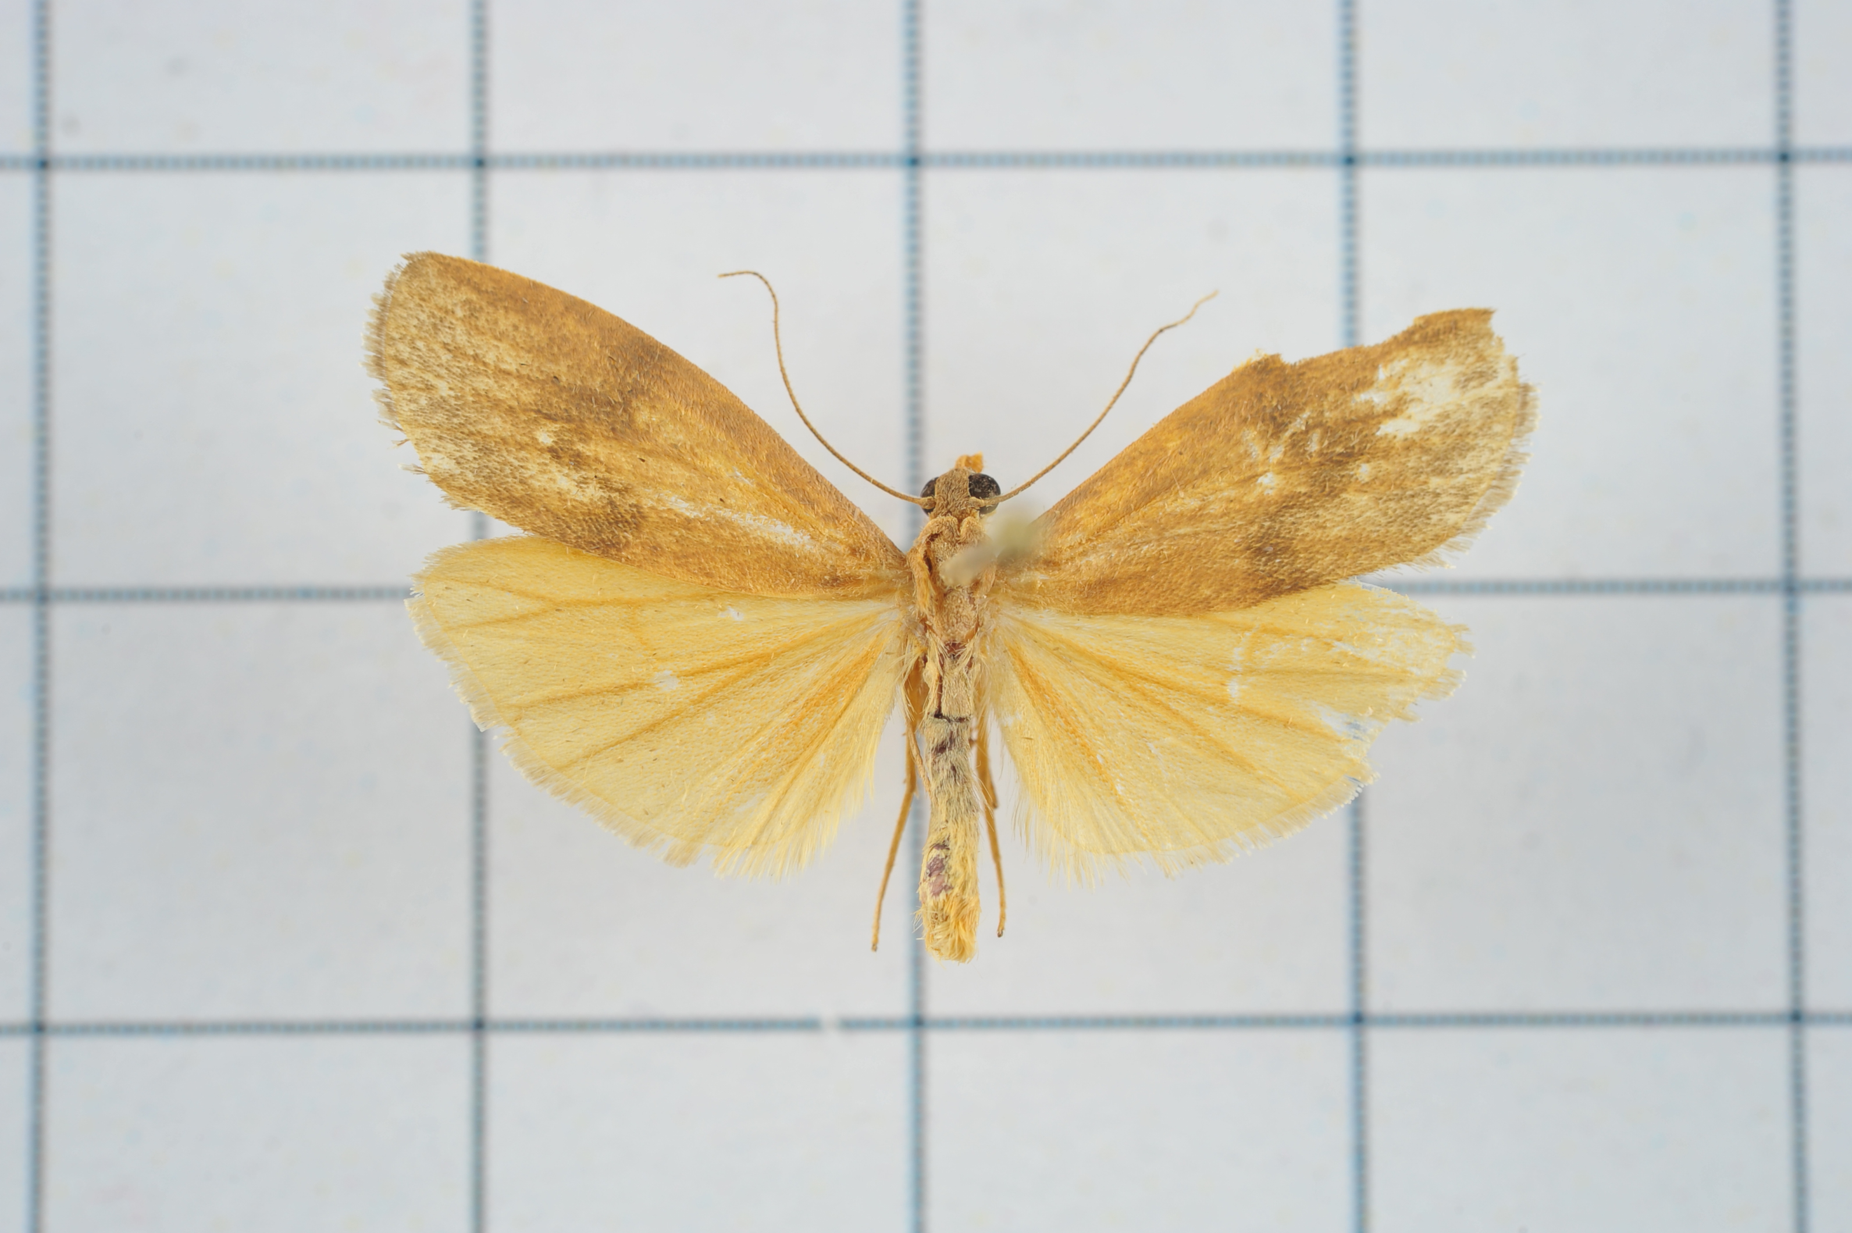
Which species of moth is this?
Teuloma tainebula
